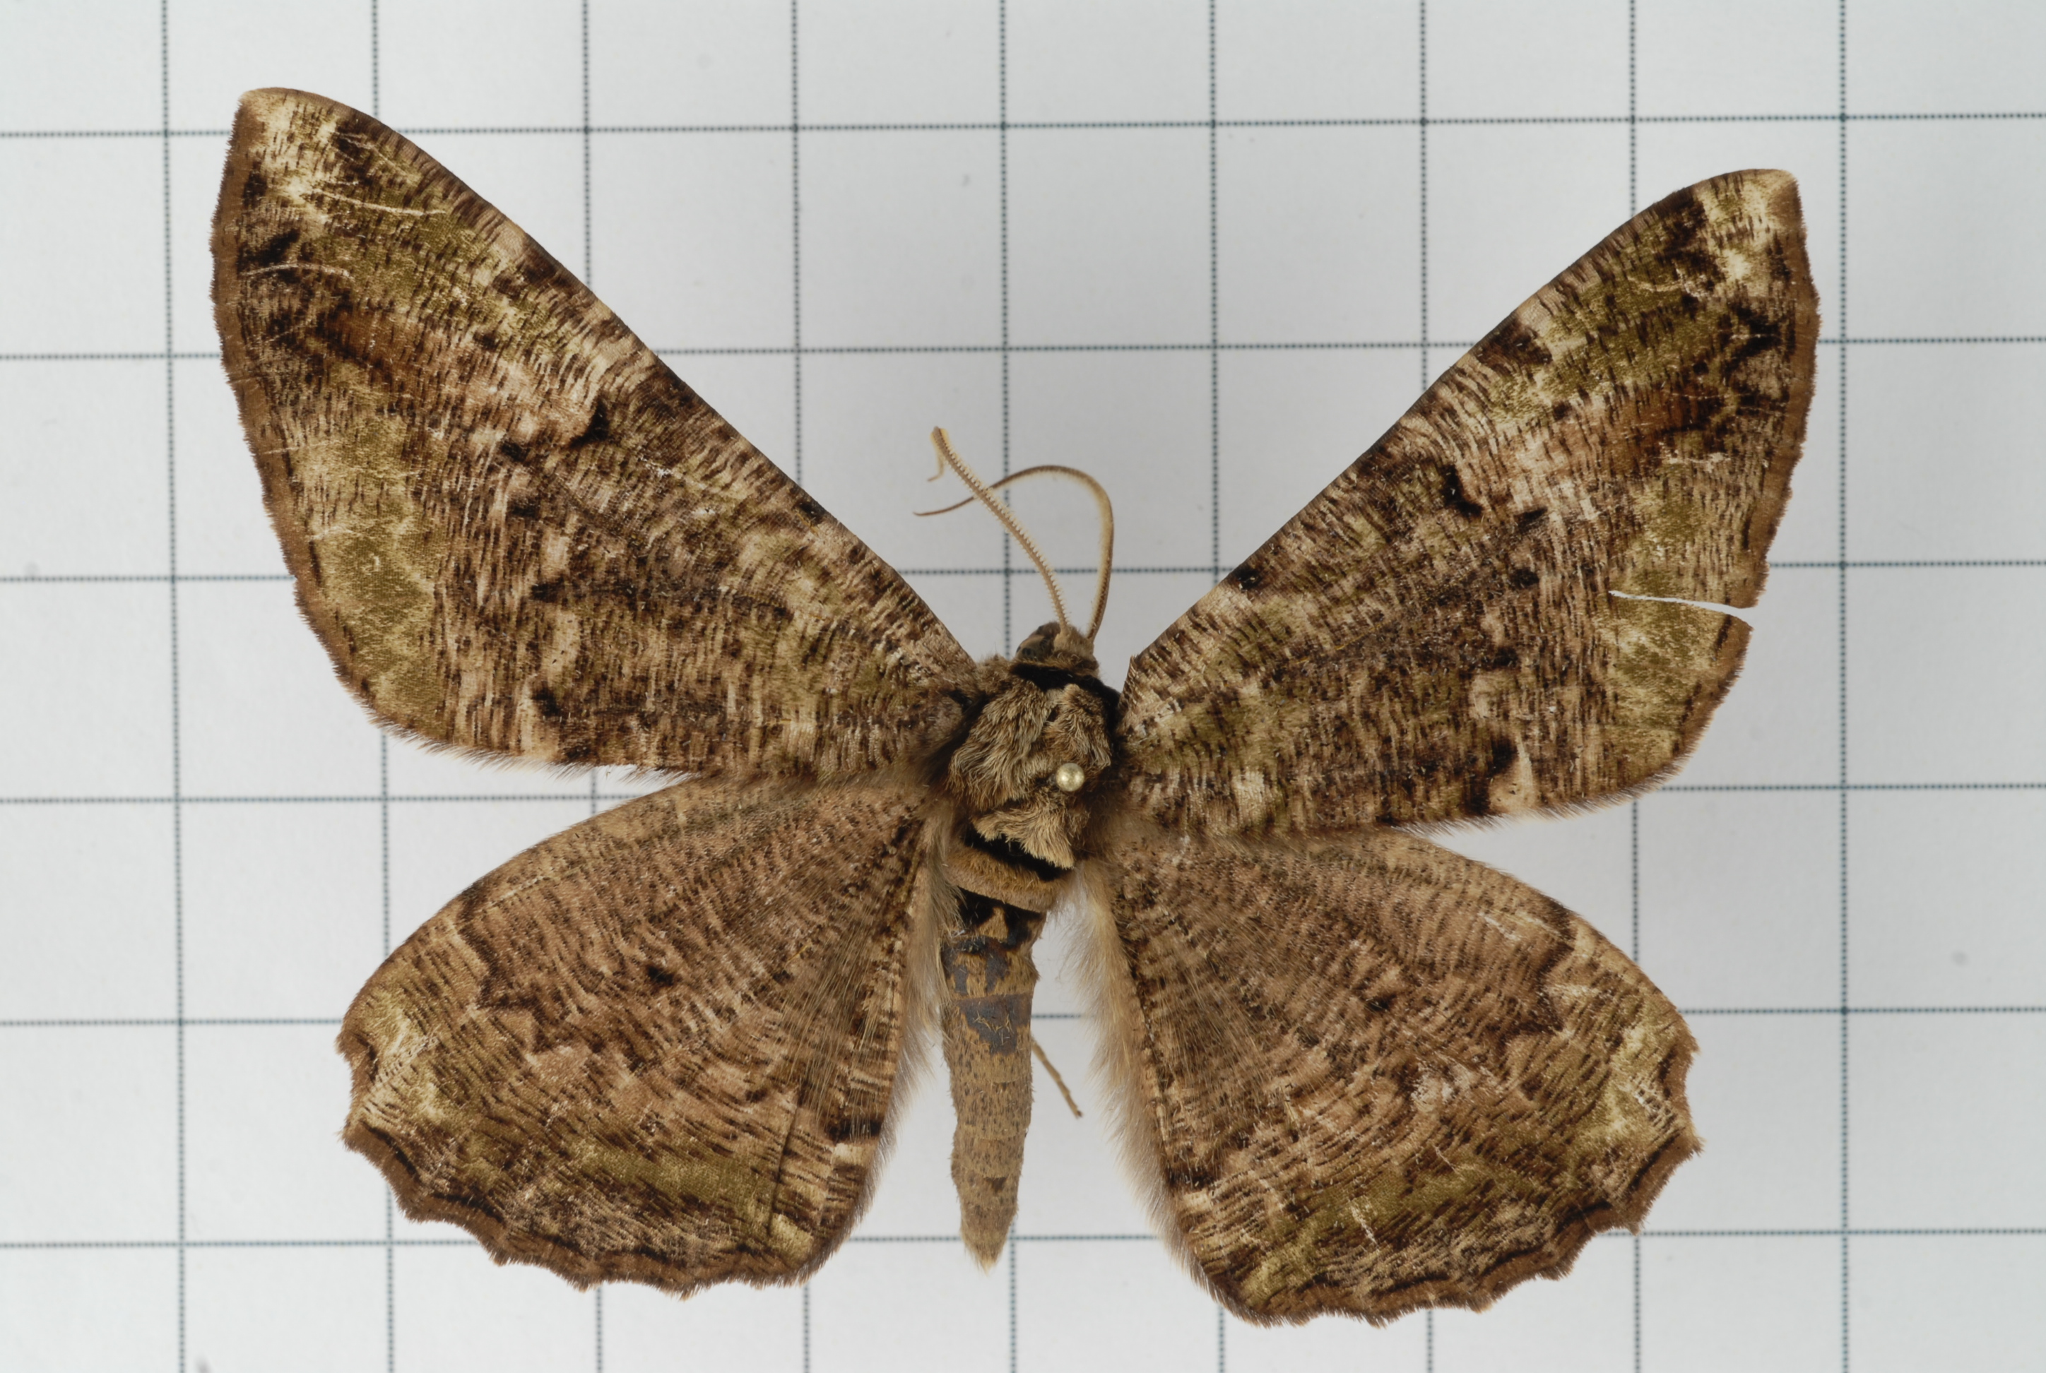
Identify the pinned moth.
Blepharoctenucha virescens kawabei
